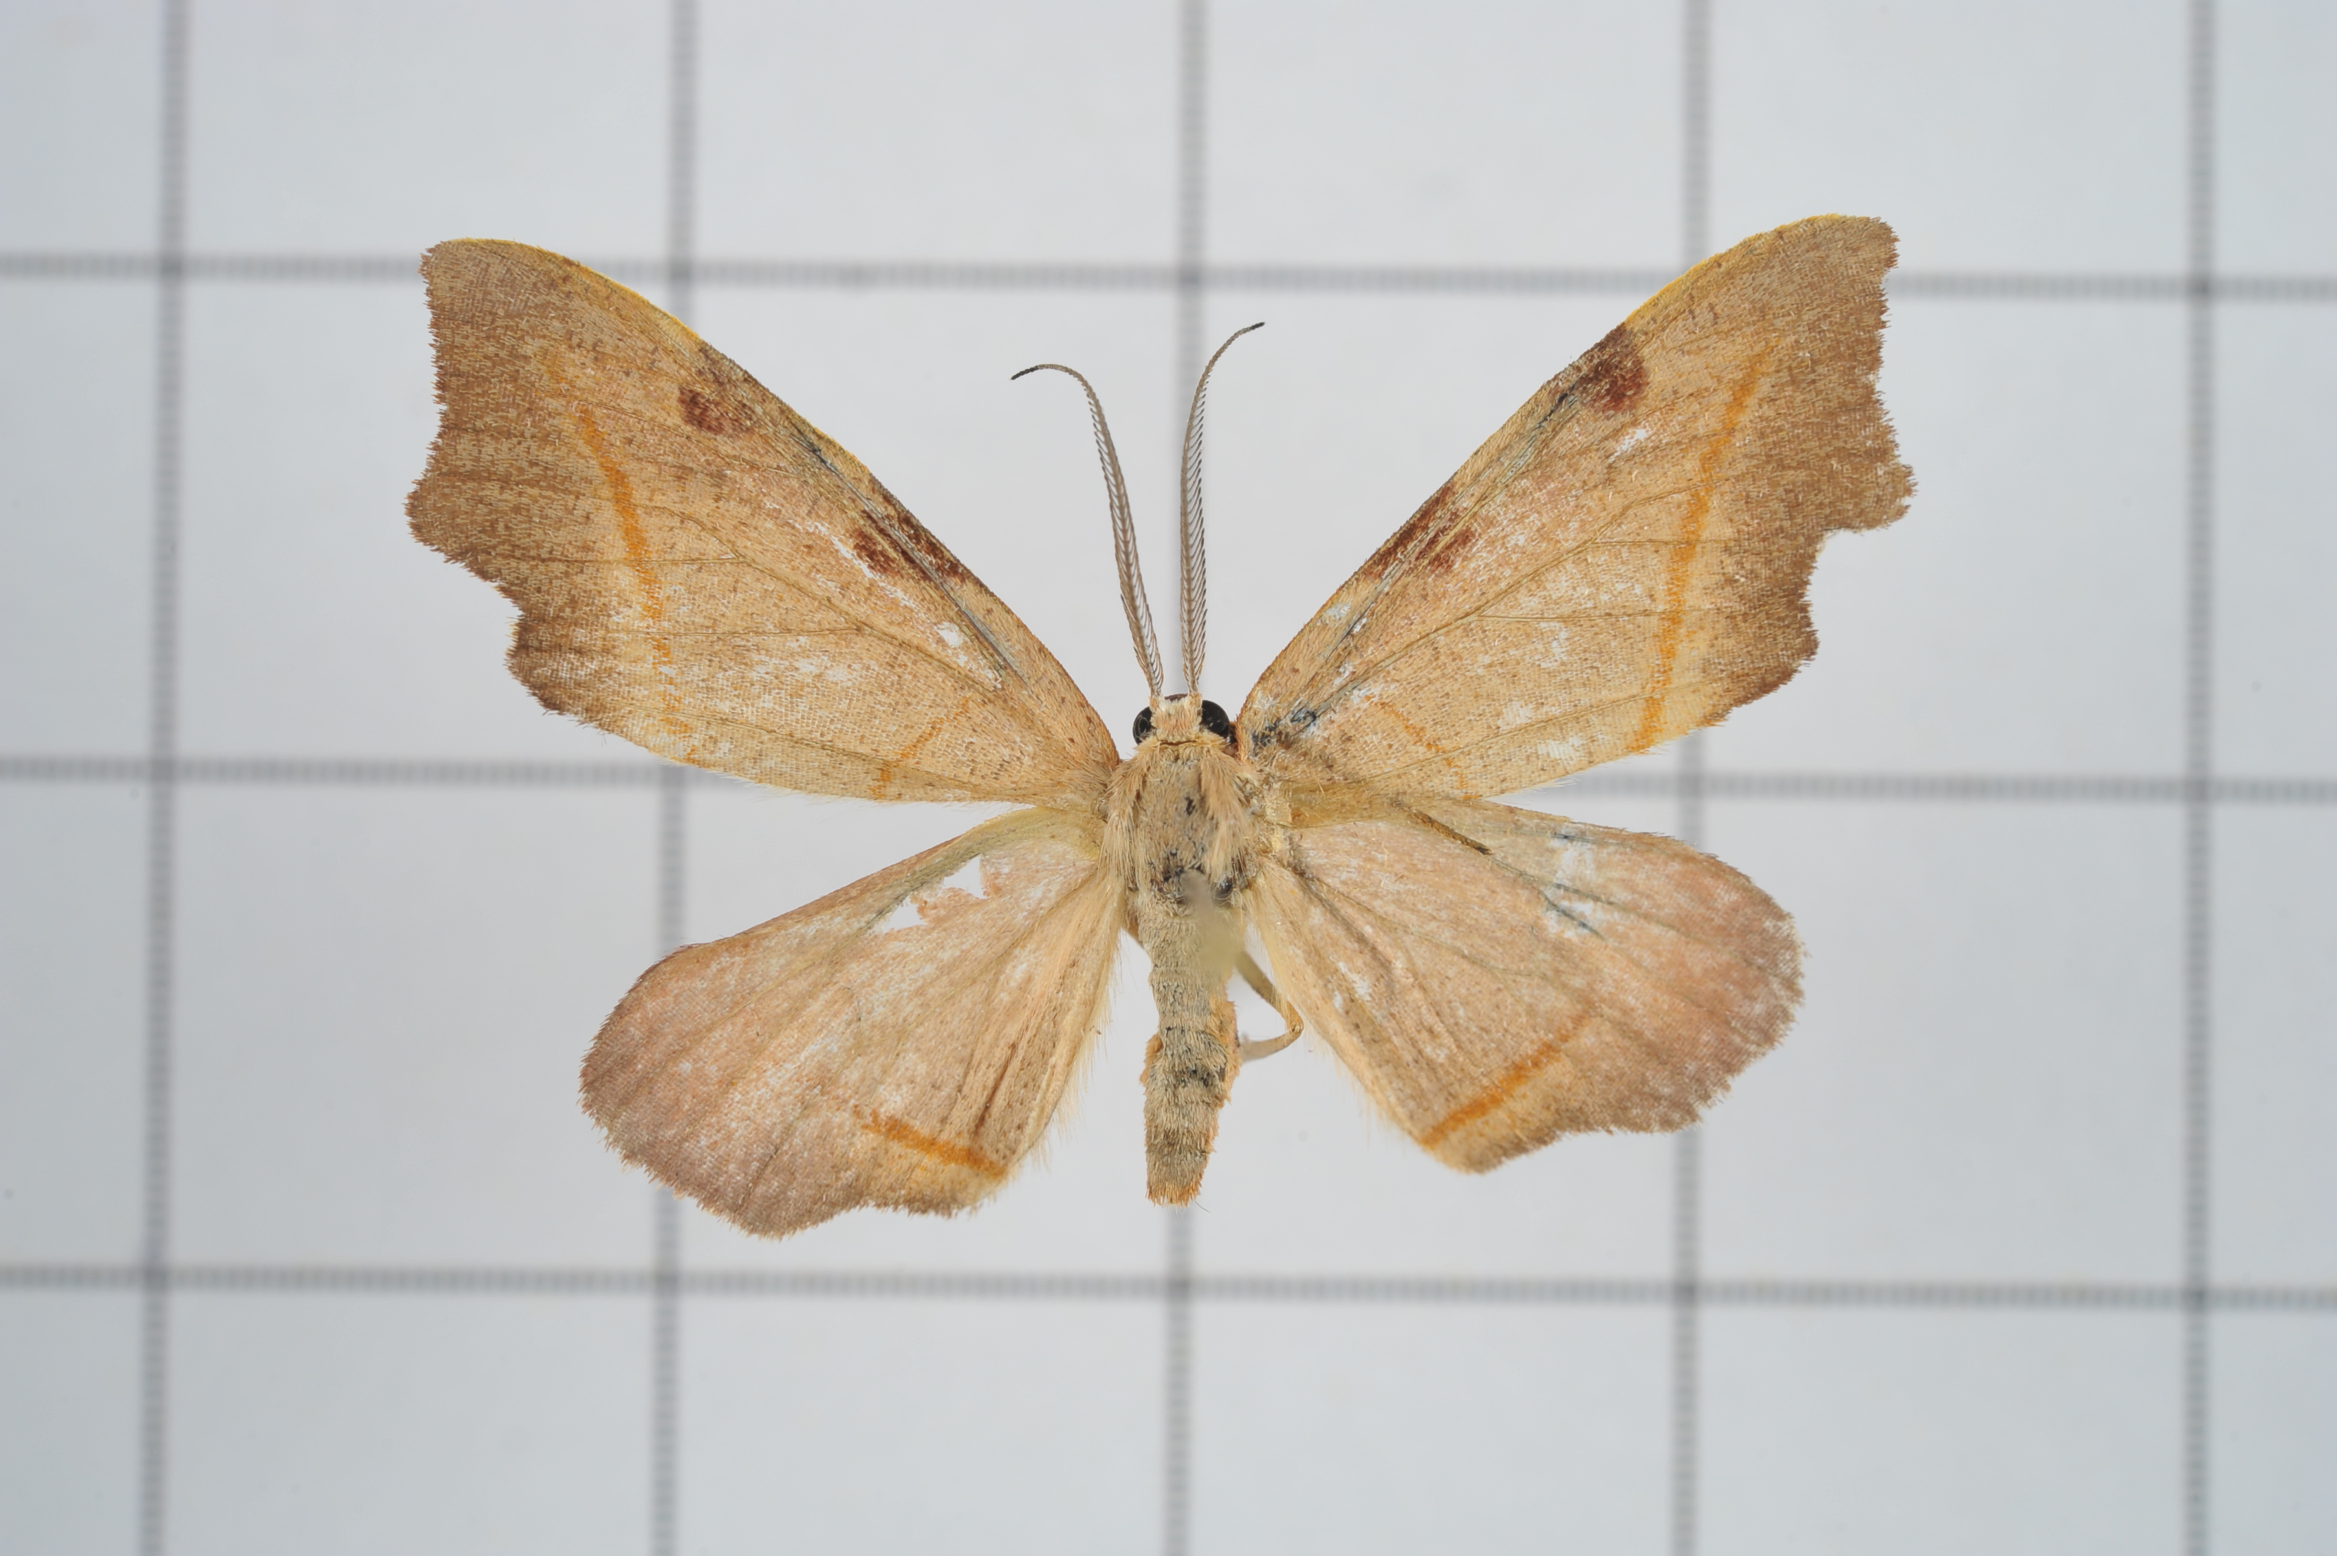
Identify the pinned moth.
Achrosis rufescens
